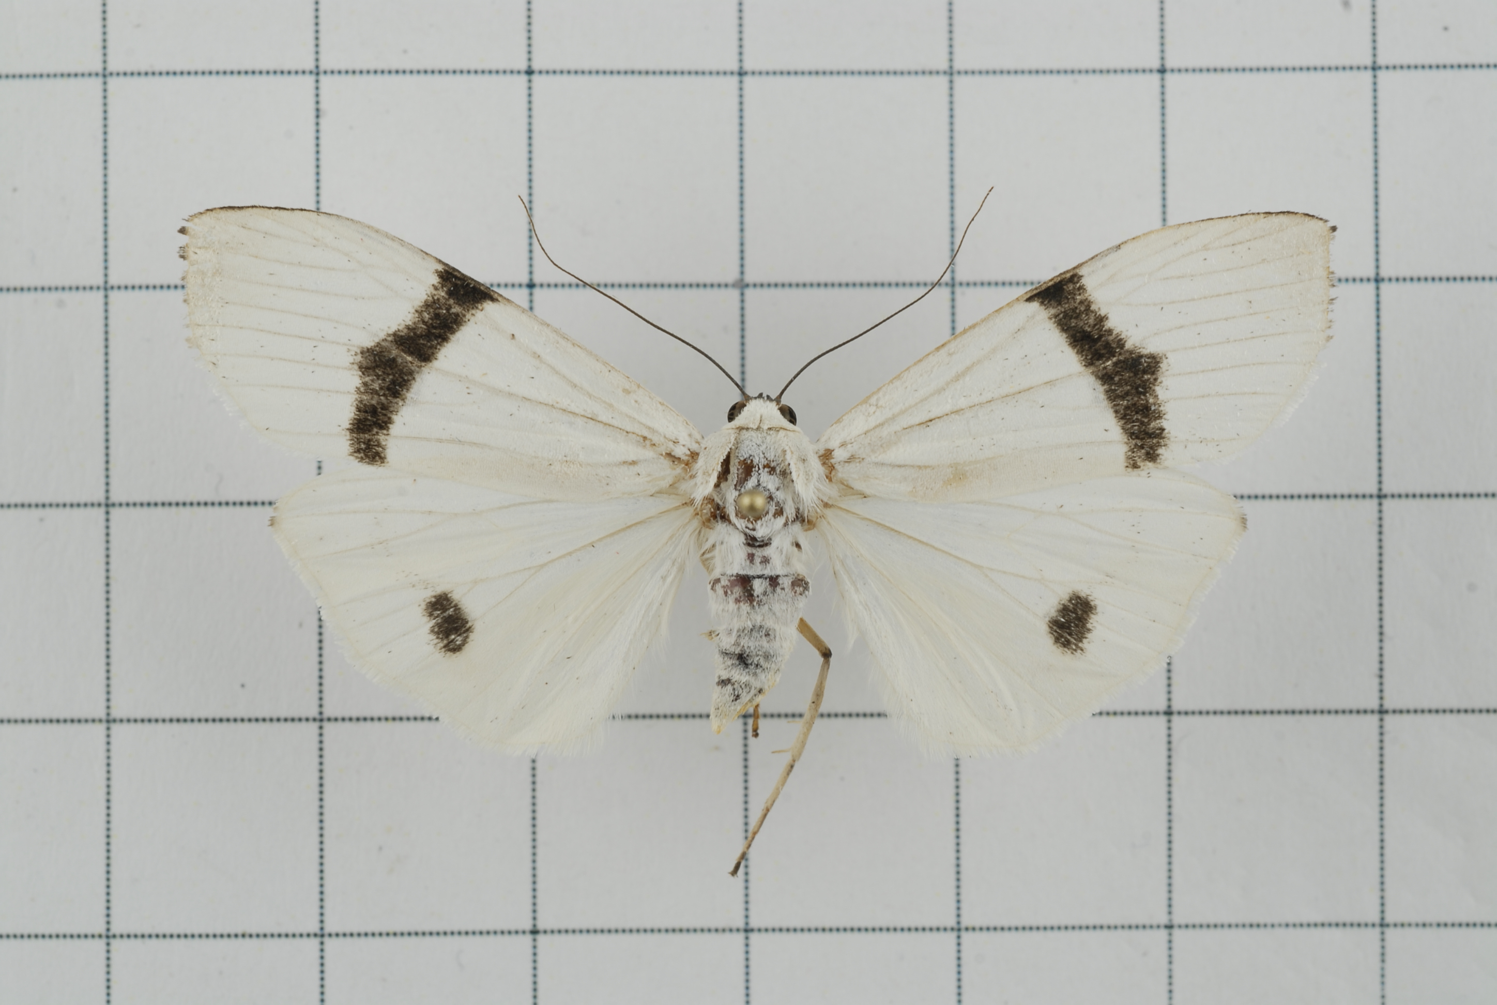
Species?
Vamuna alboluteora
